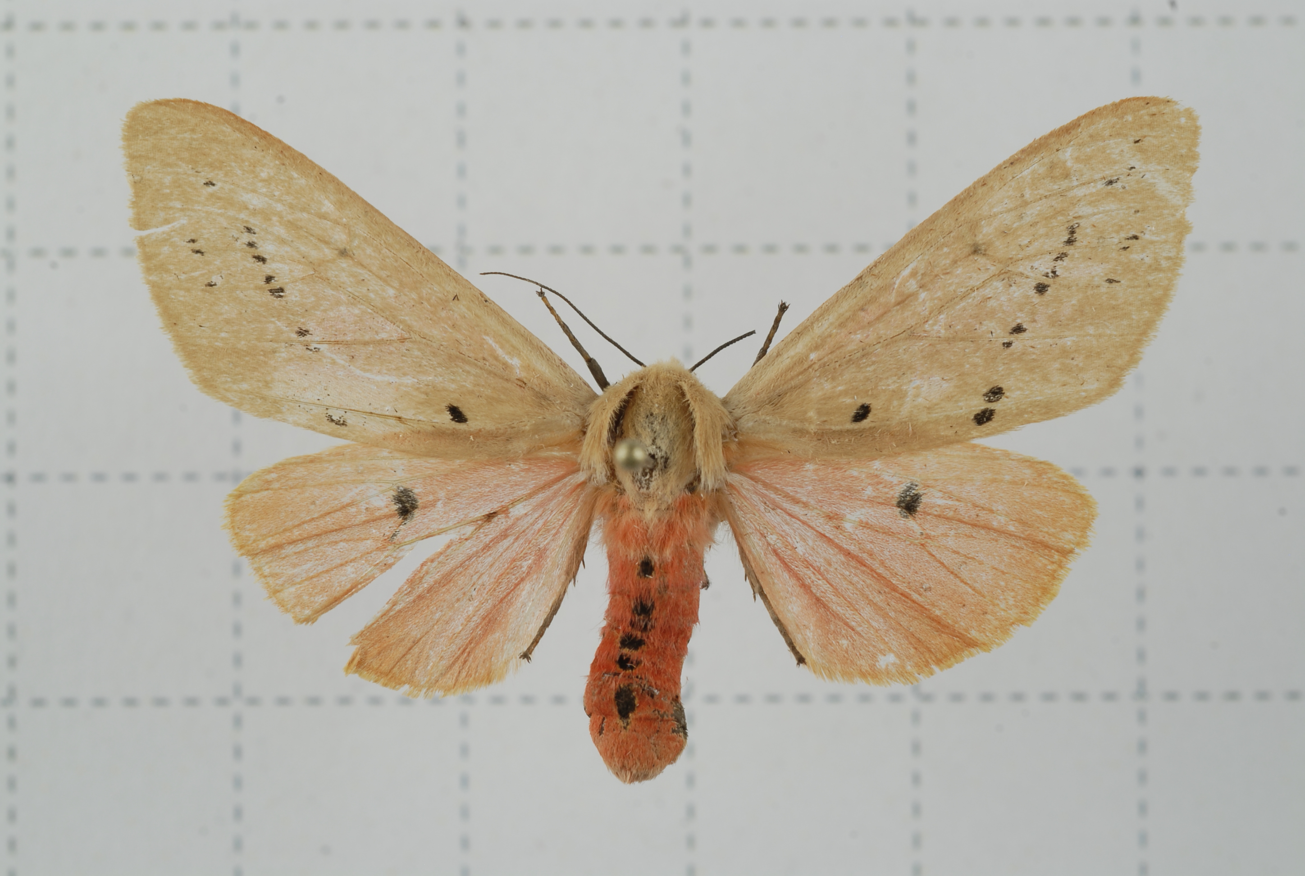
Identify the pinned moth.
Spilarctia wilemani
